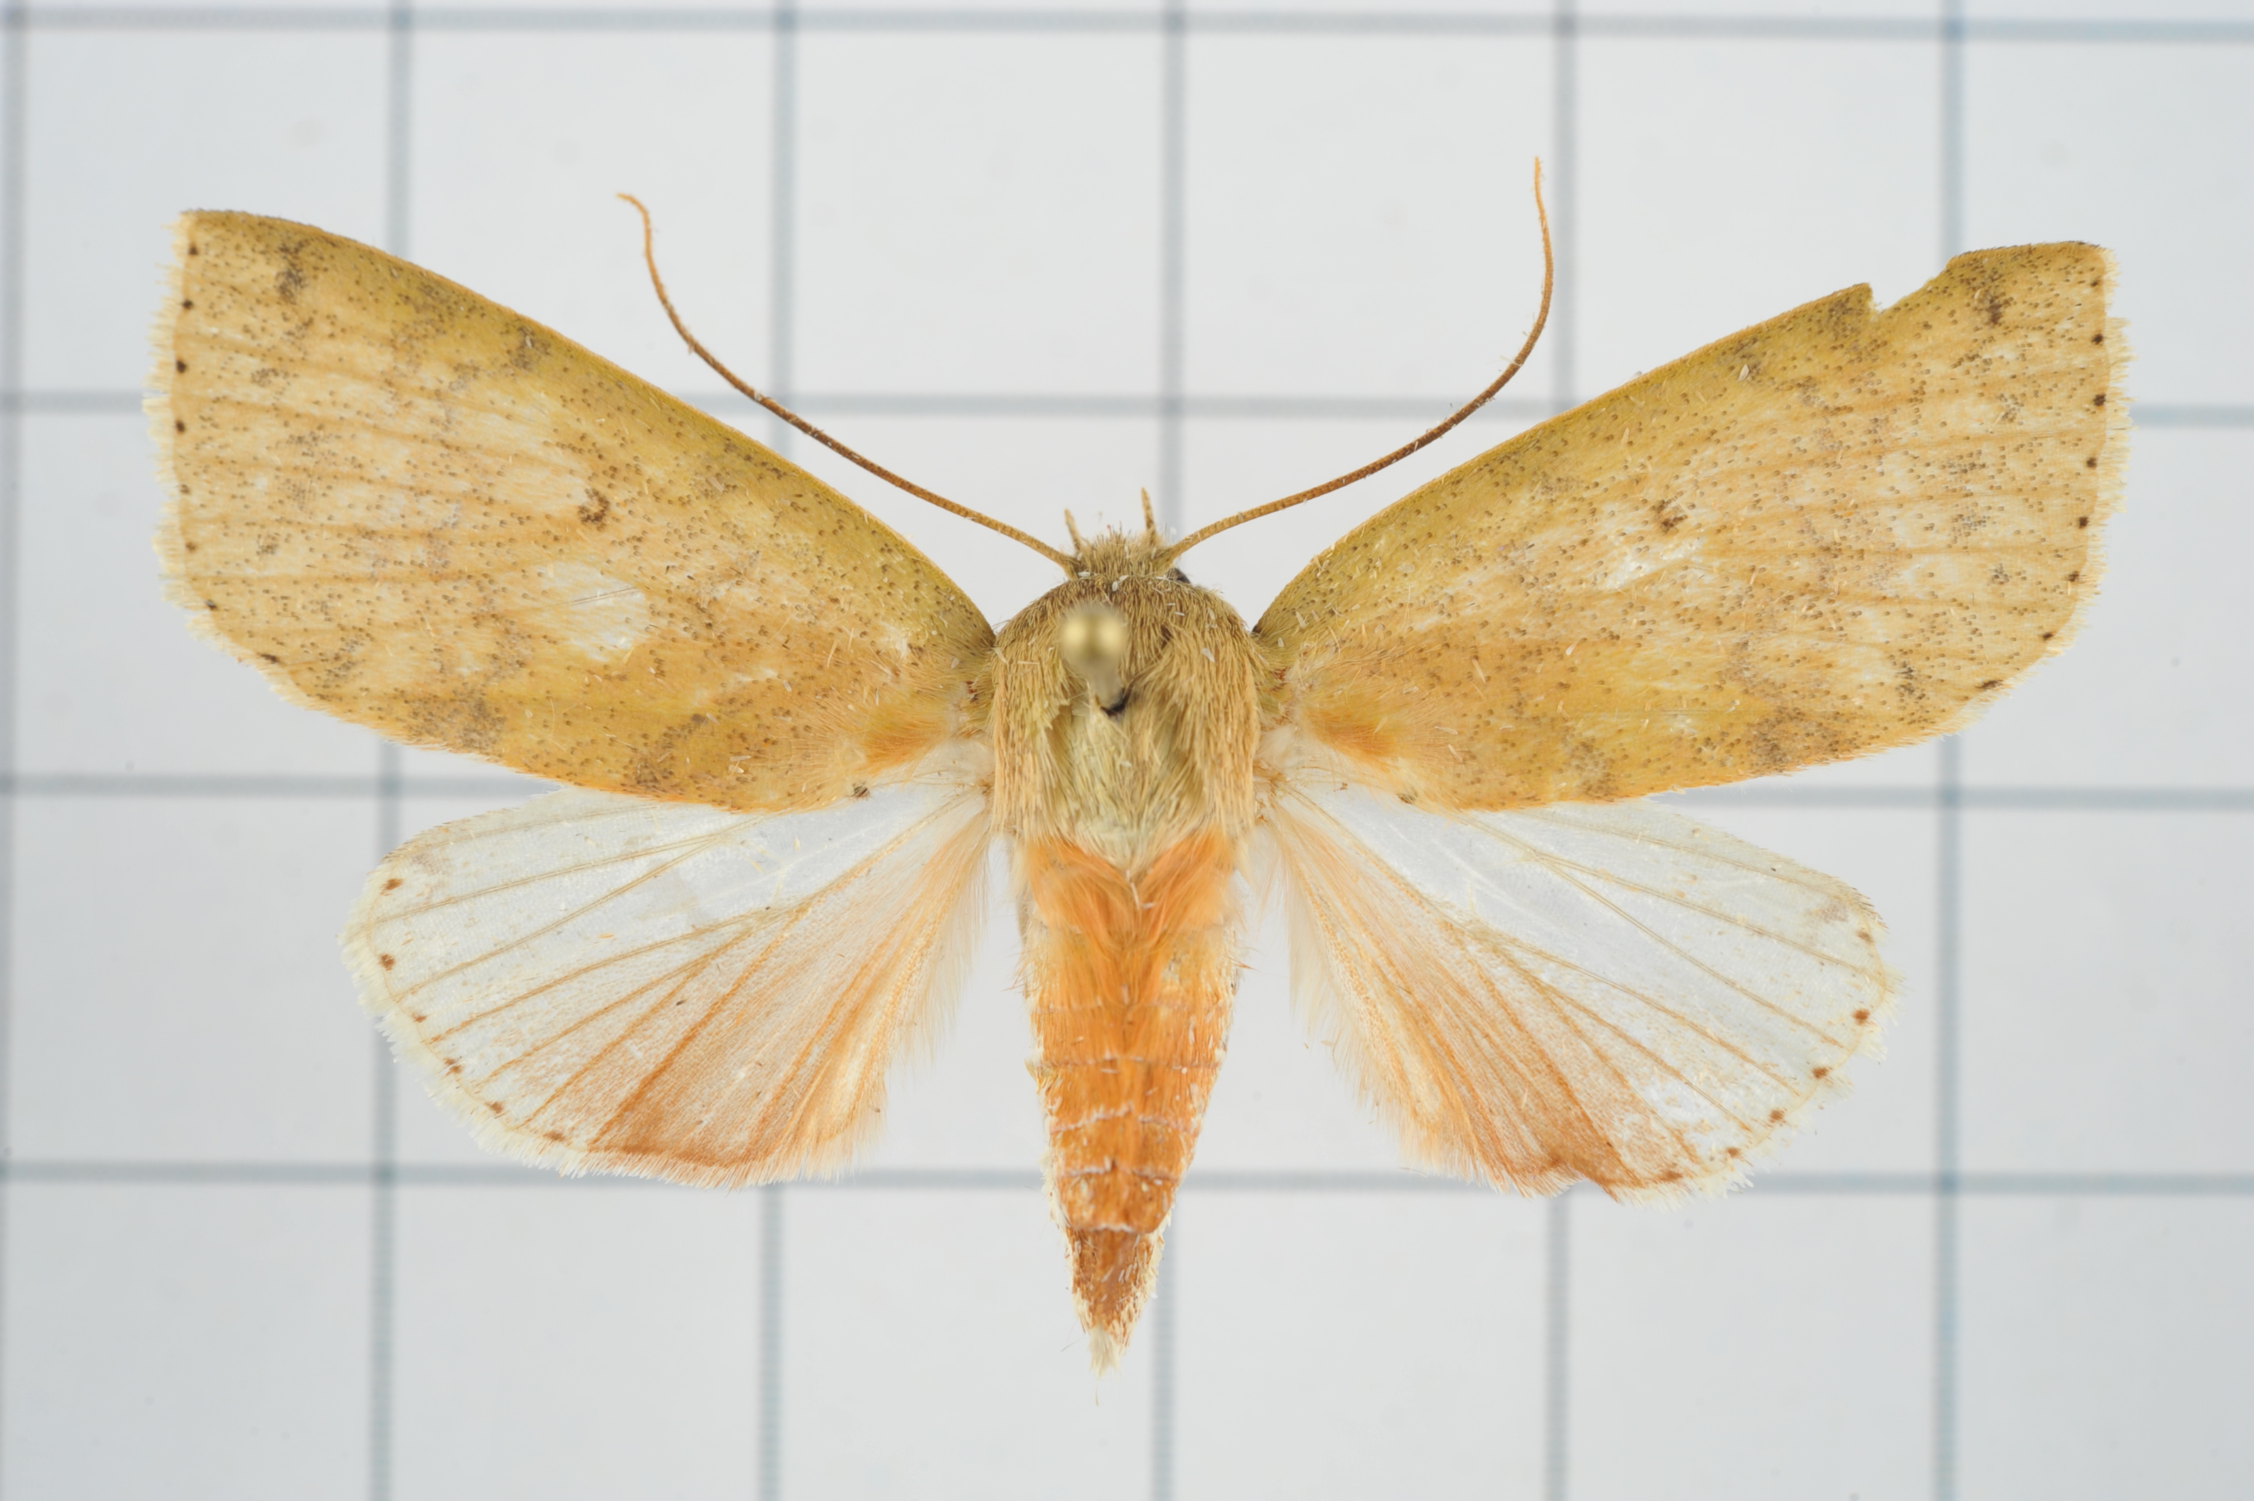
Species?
Tympanistes fusimargo
